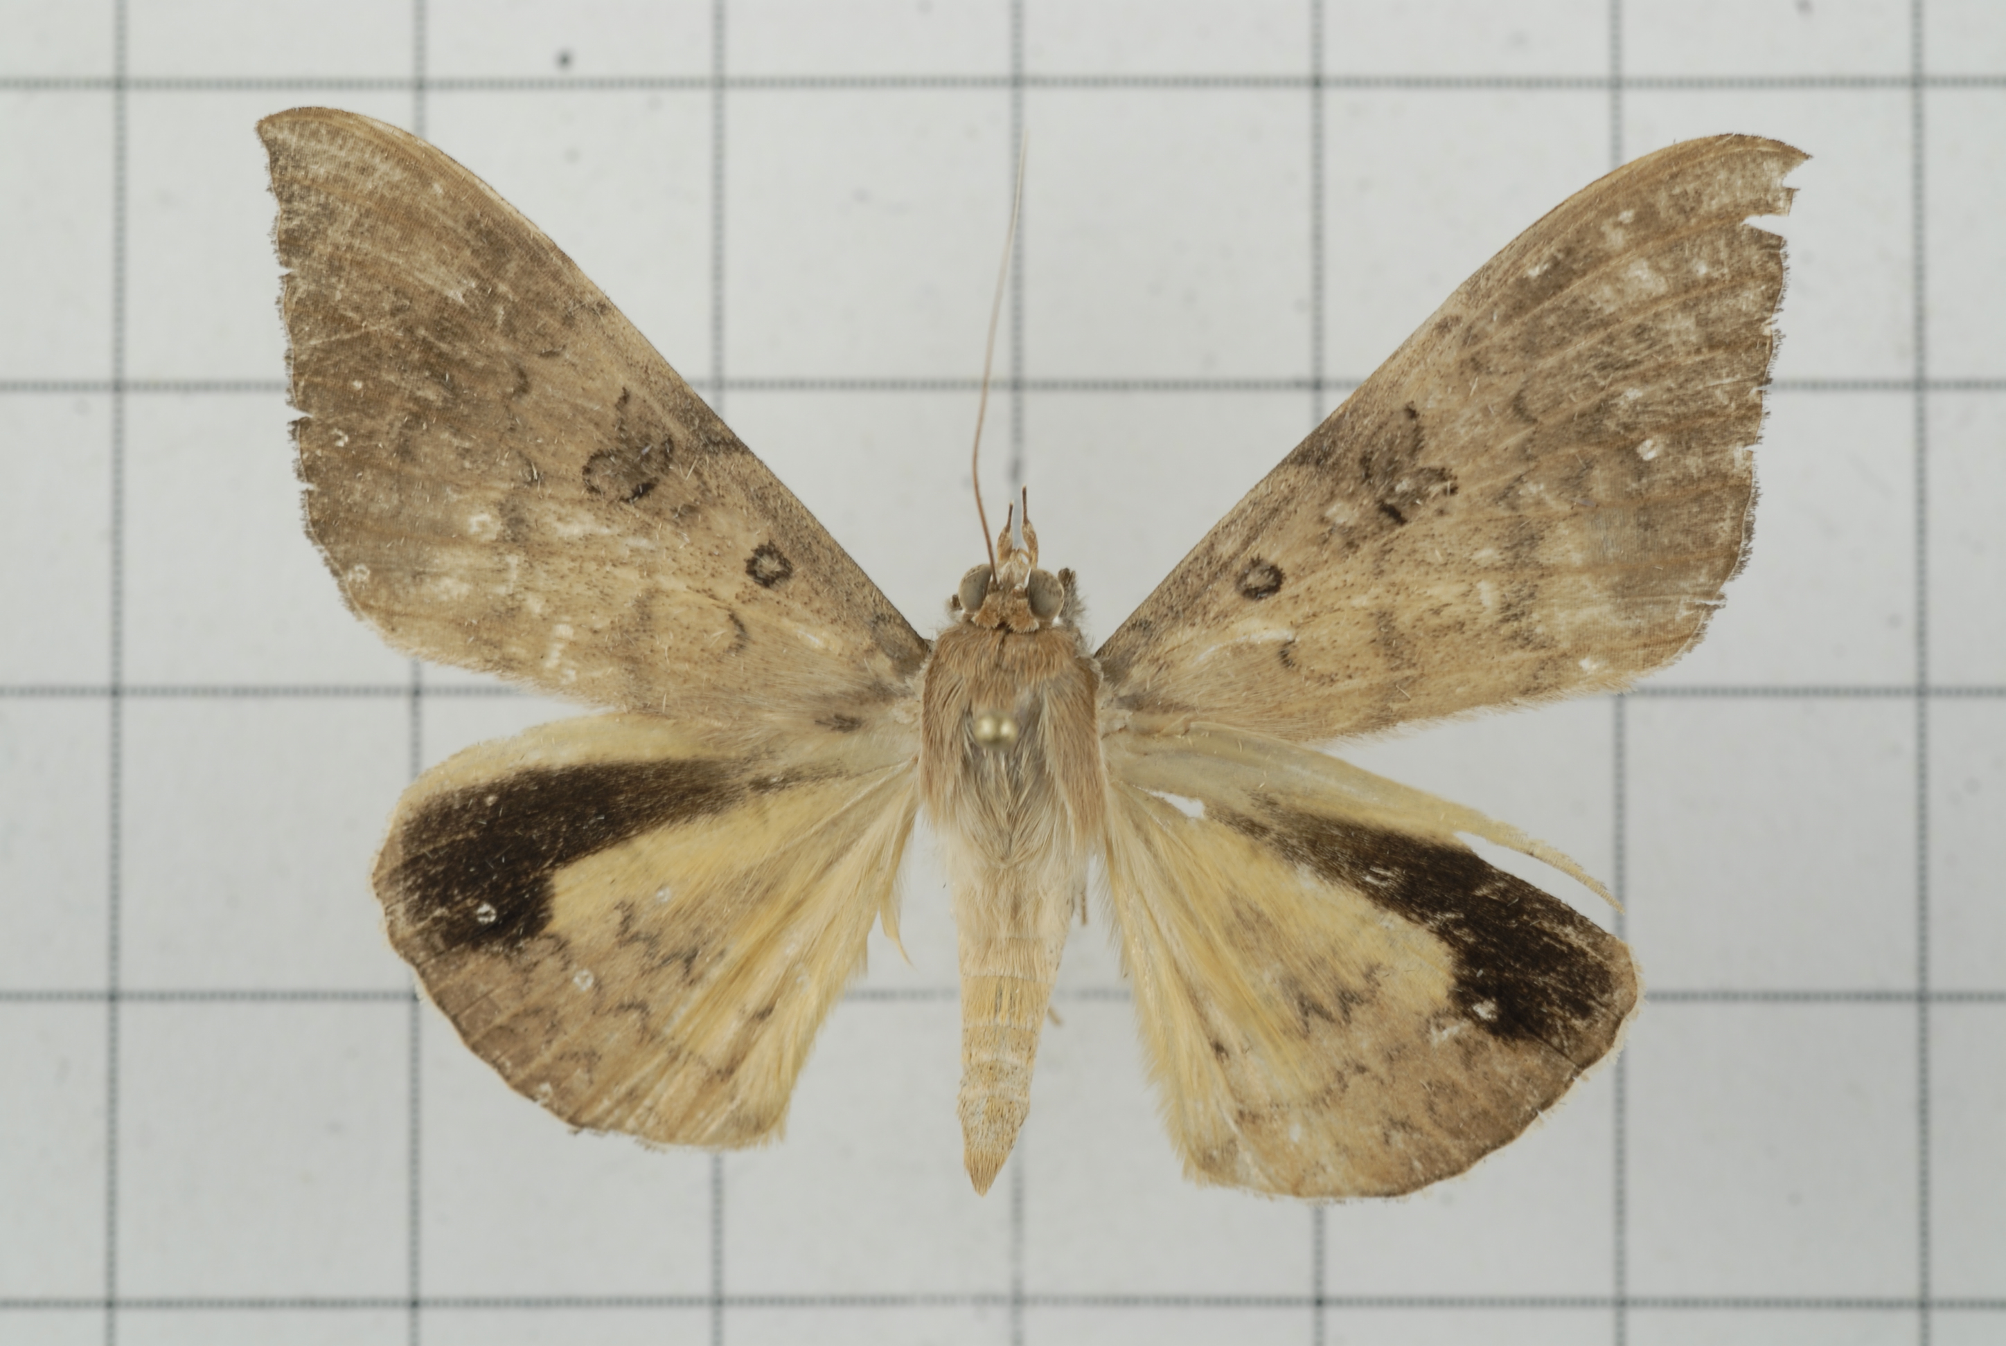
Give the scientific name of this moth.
Oxyodes scrobiculata
